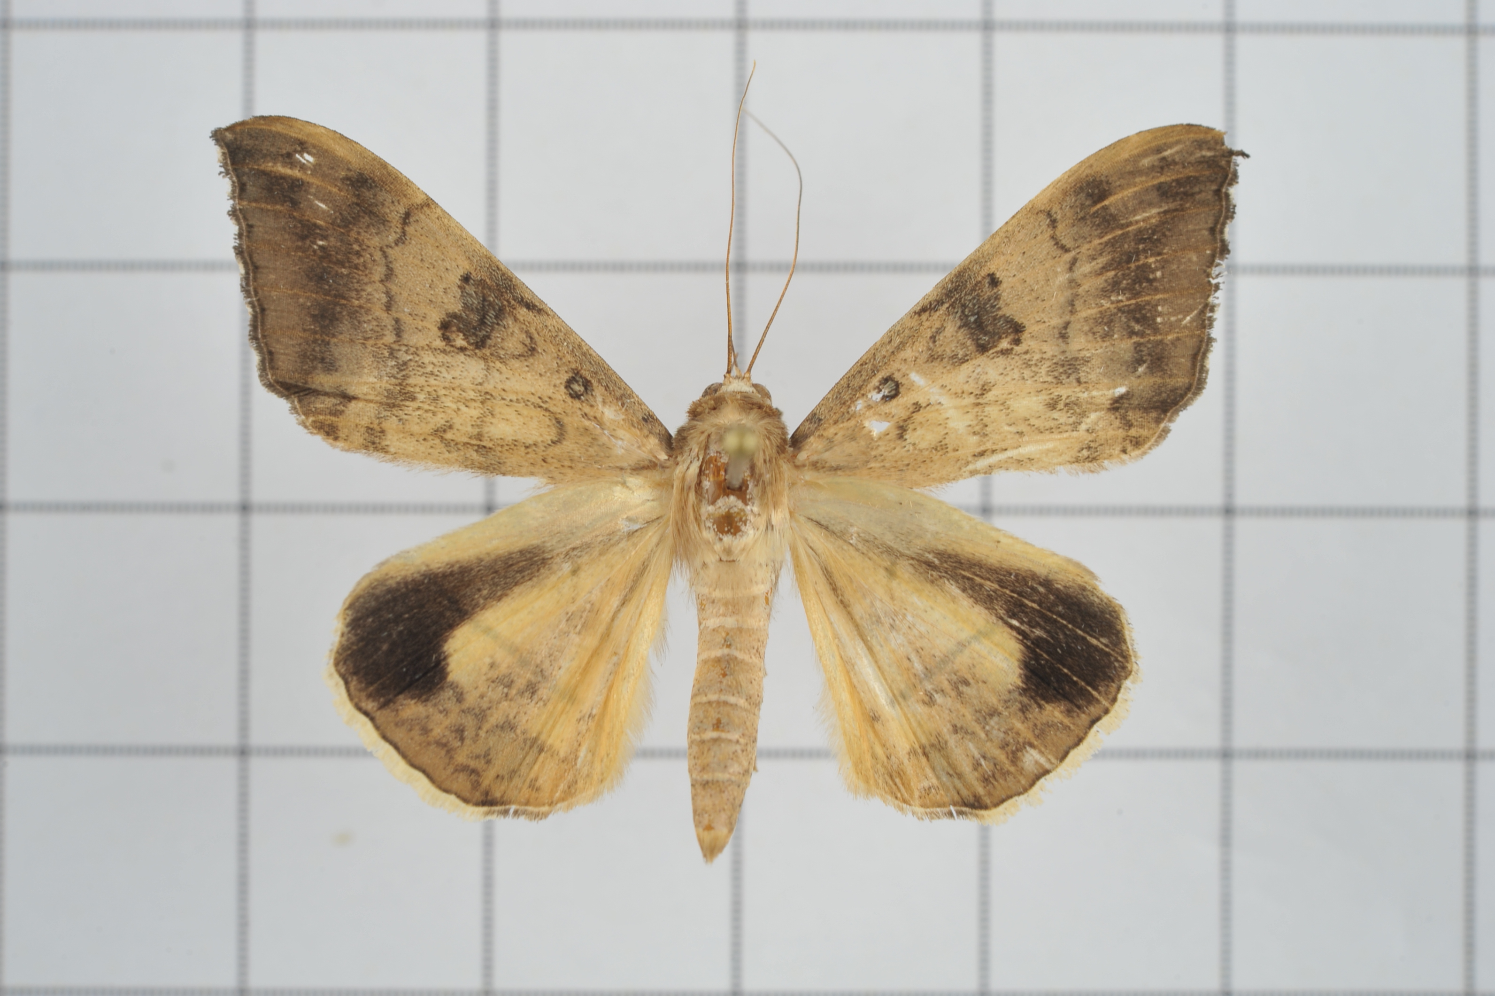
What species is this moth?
Oxyodes scrobiculata
